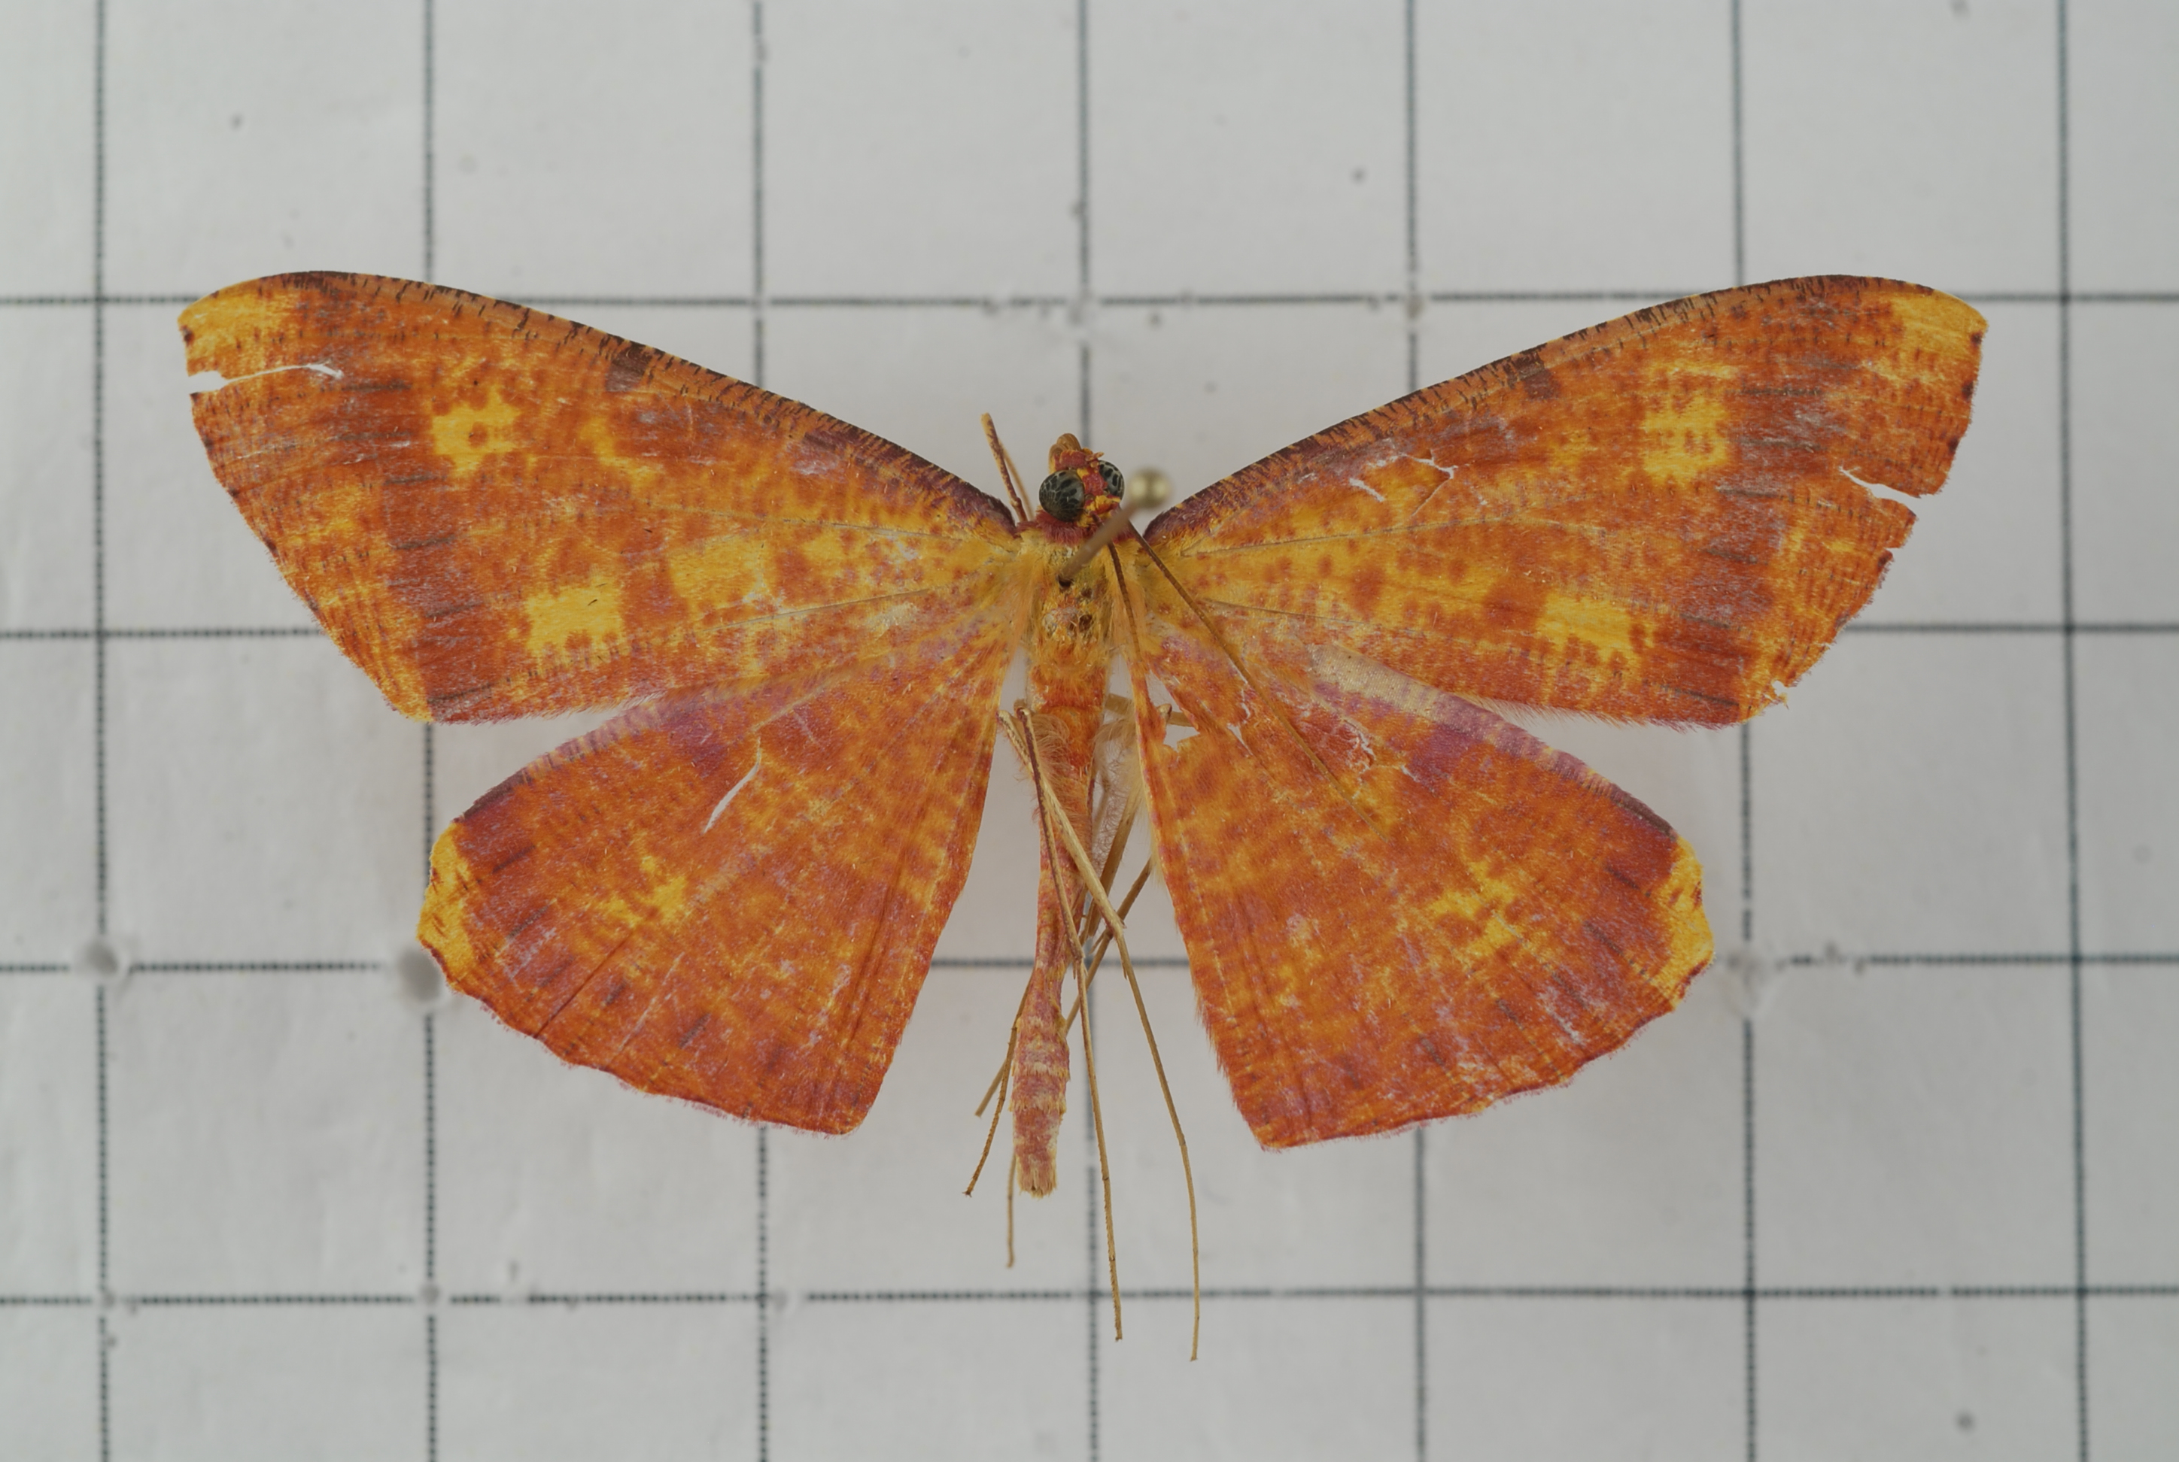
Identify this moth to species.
Eumelea ludovicata ludovicata
